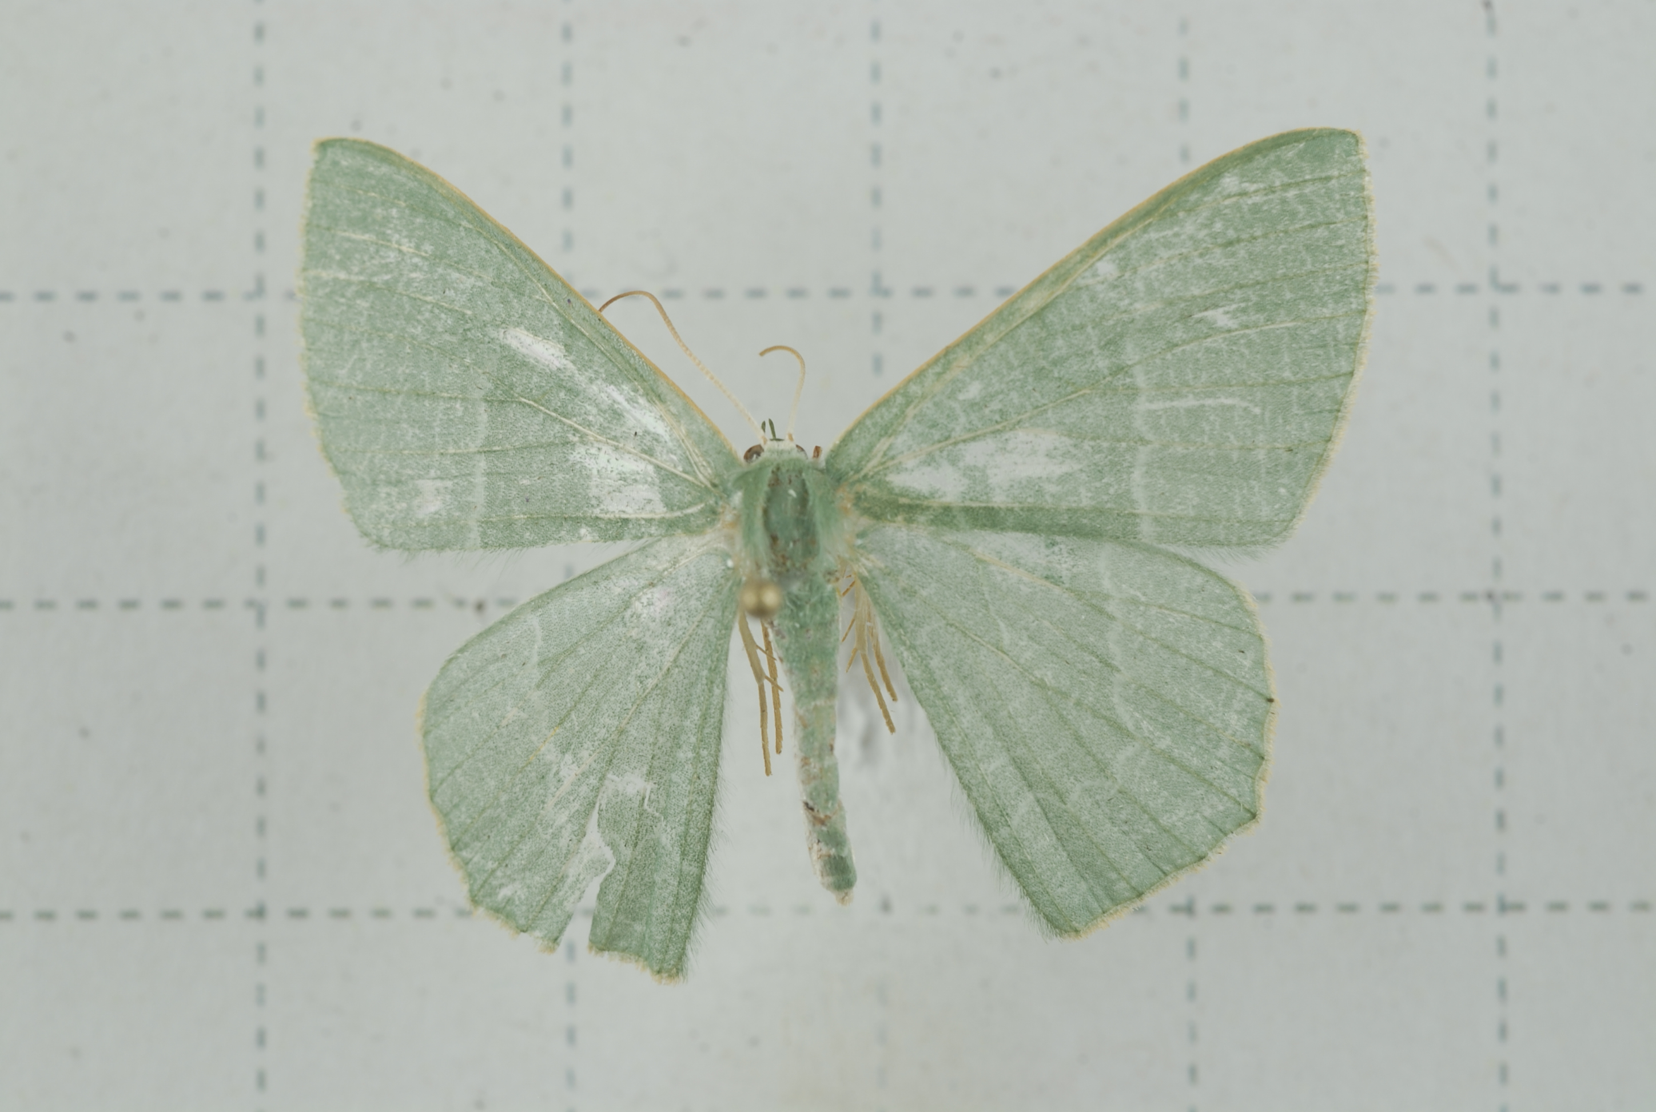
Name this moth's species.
Pelagodes subquadraria
